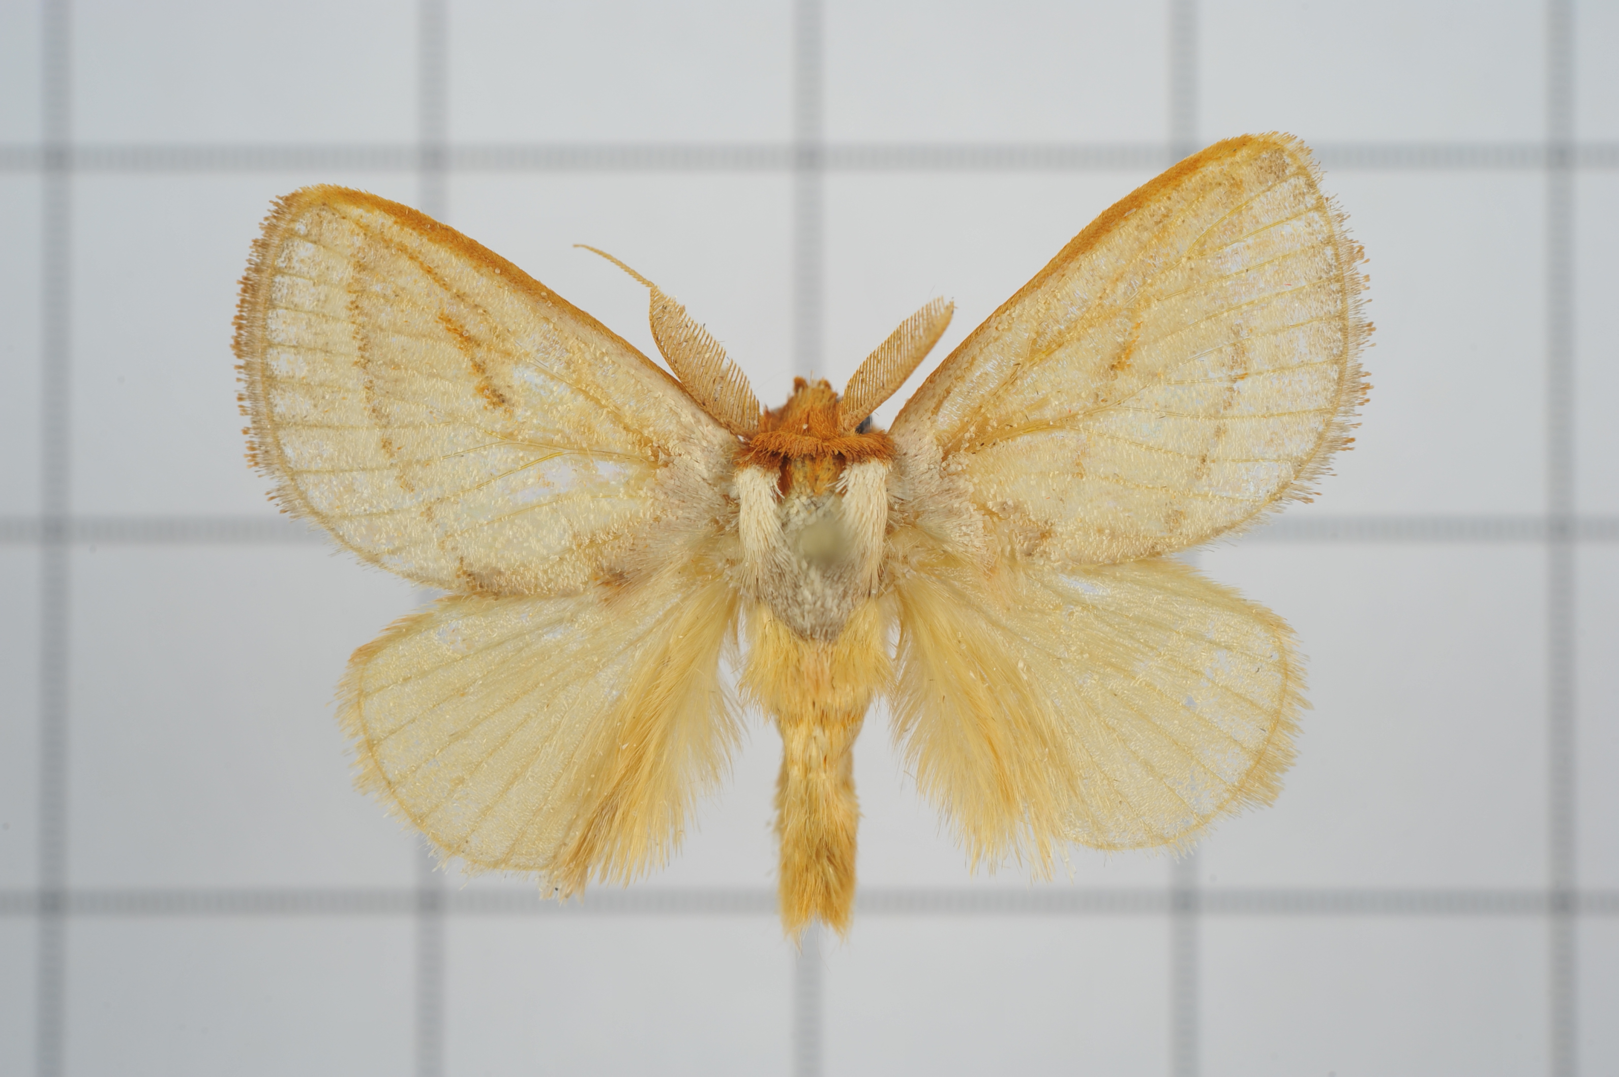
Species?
Cania heppneri
